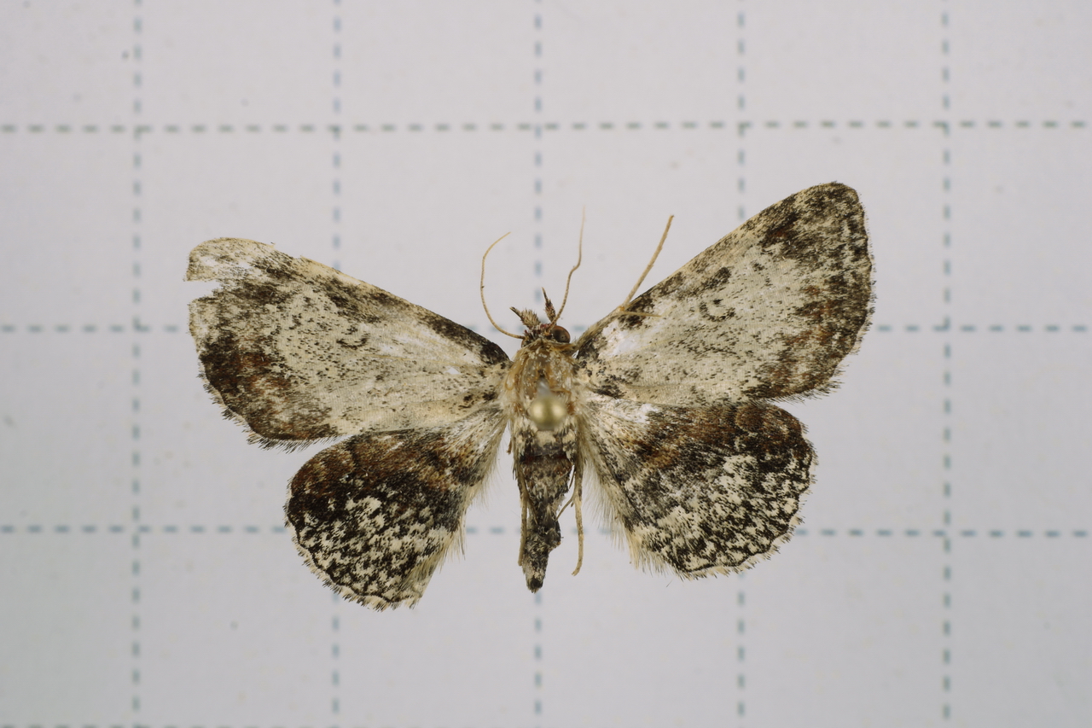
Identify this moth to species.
Caduca albopunctata
